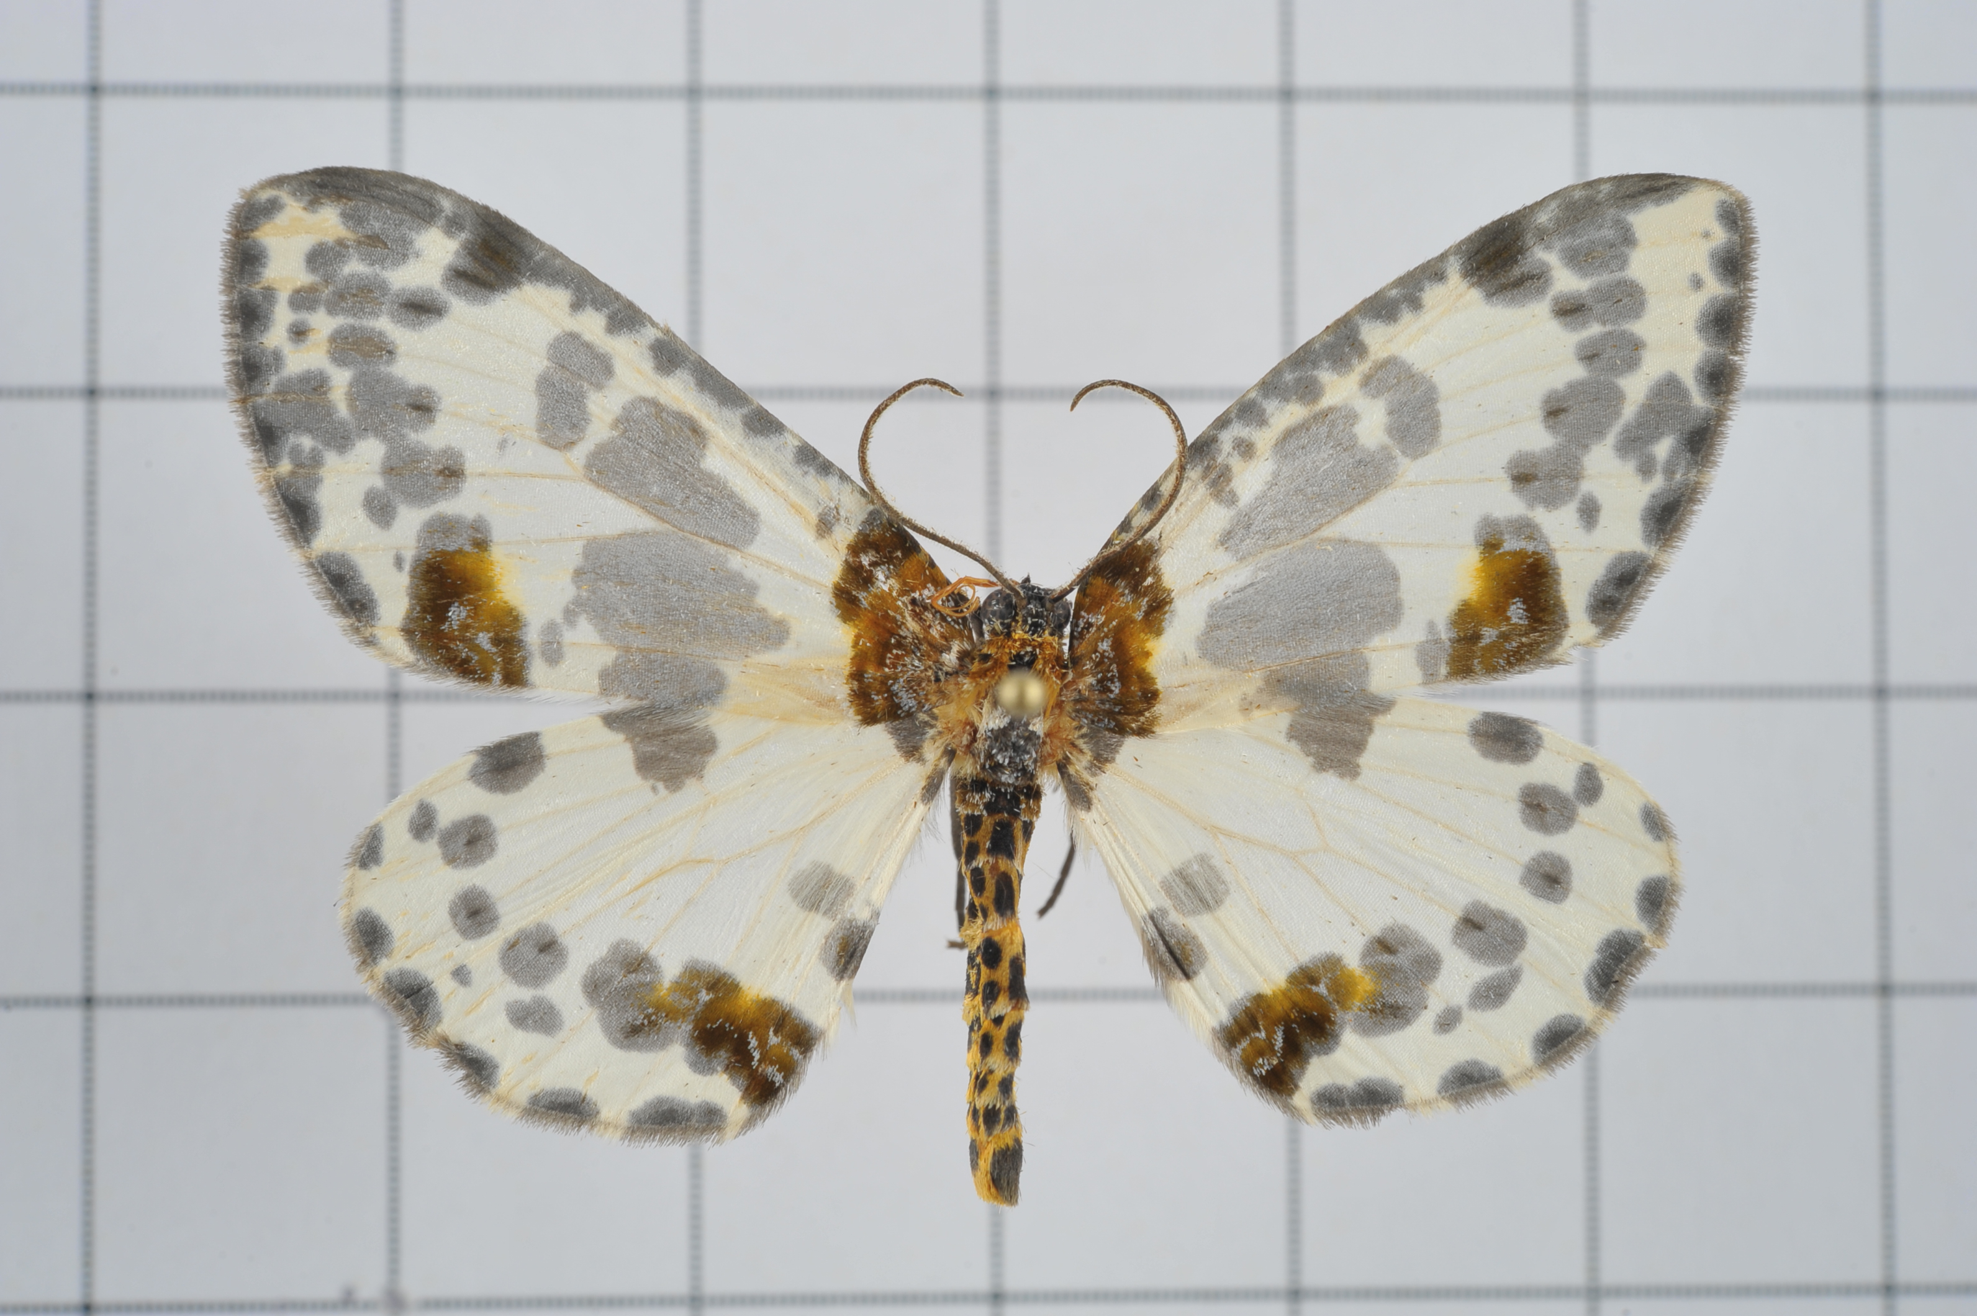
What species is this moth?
Abraxas adilluminata
